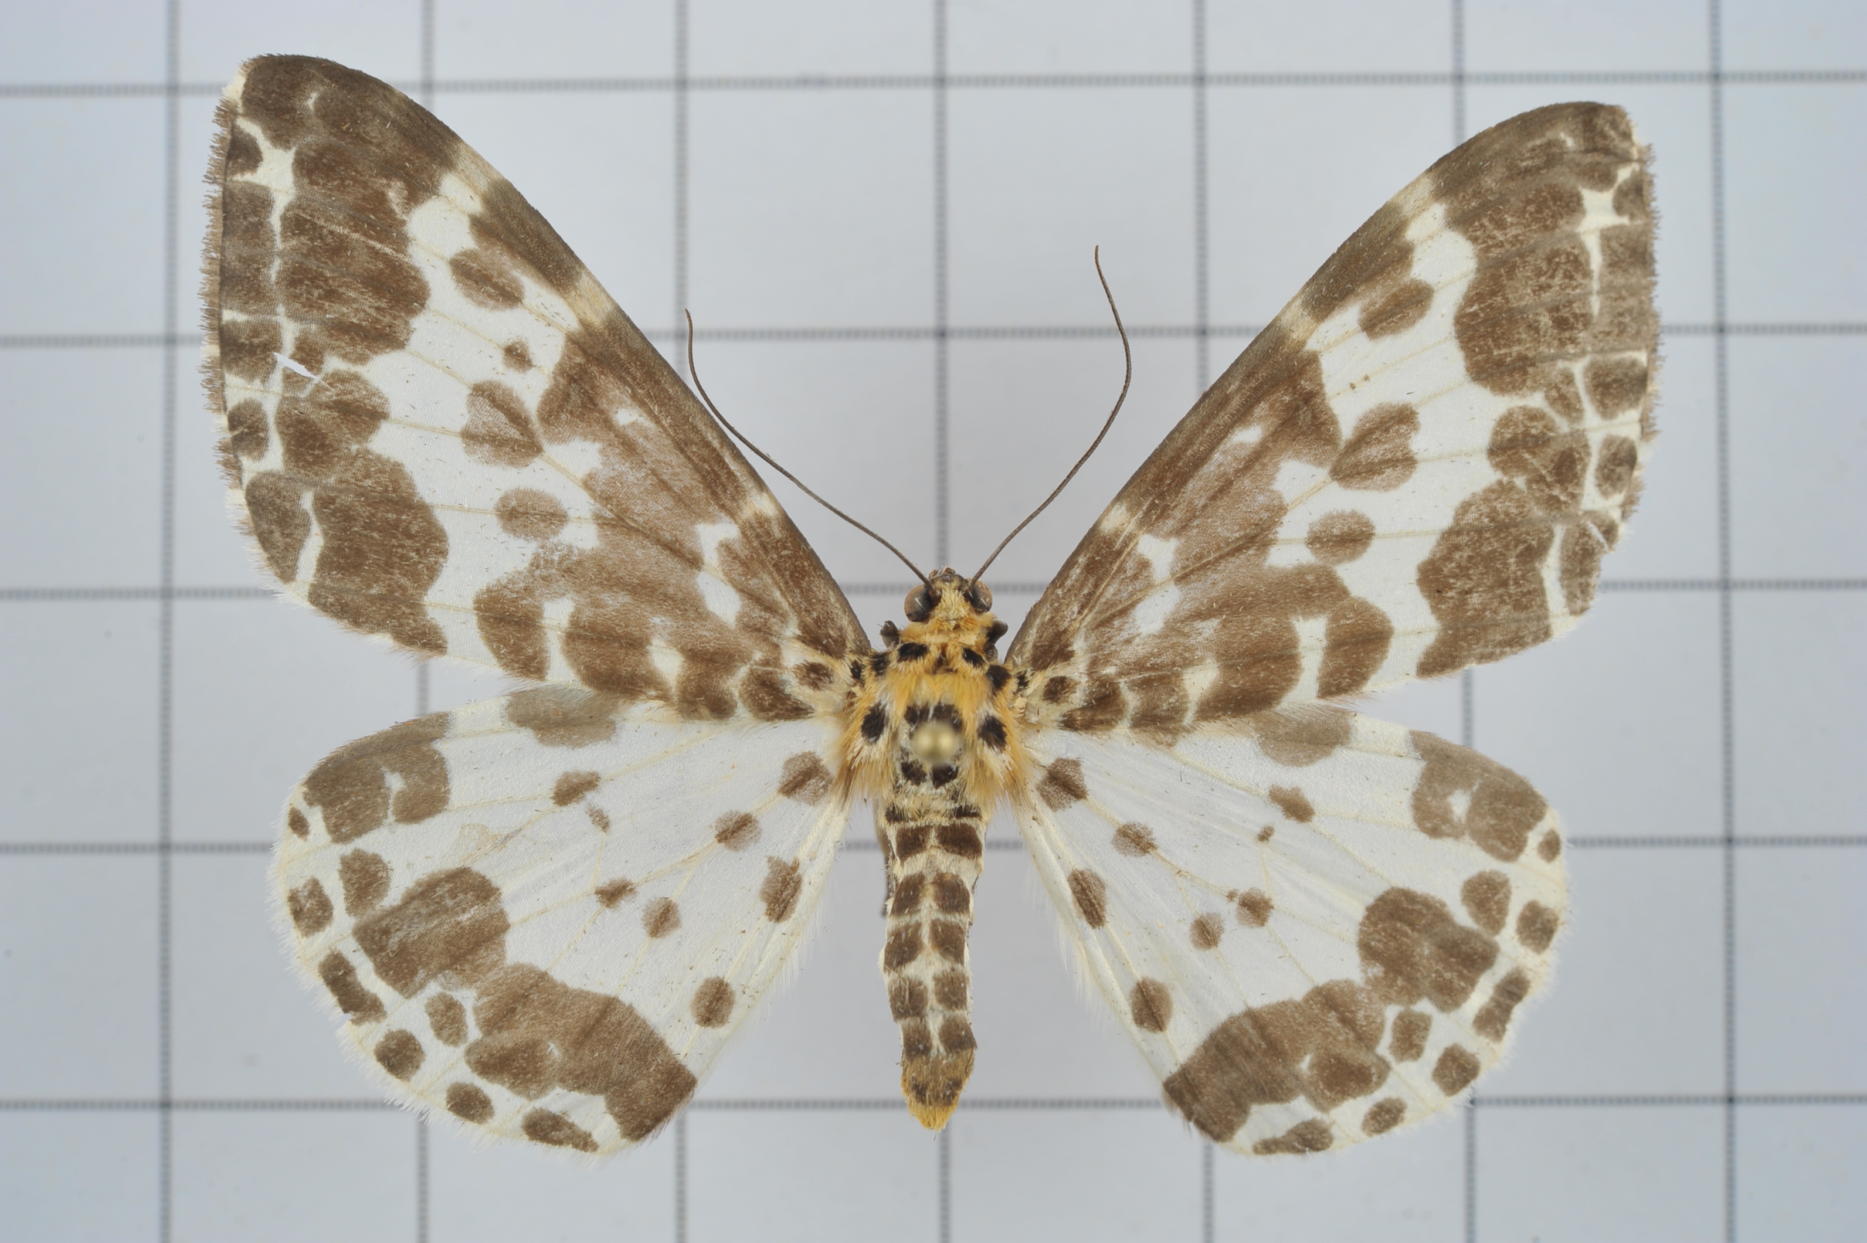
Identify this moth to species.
Pogonopygia pavida pavida
